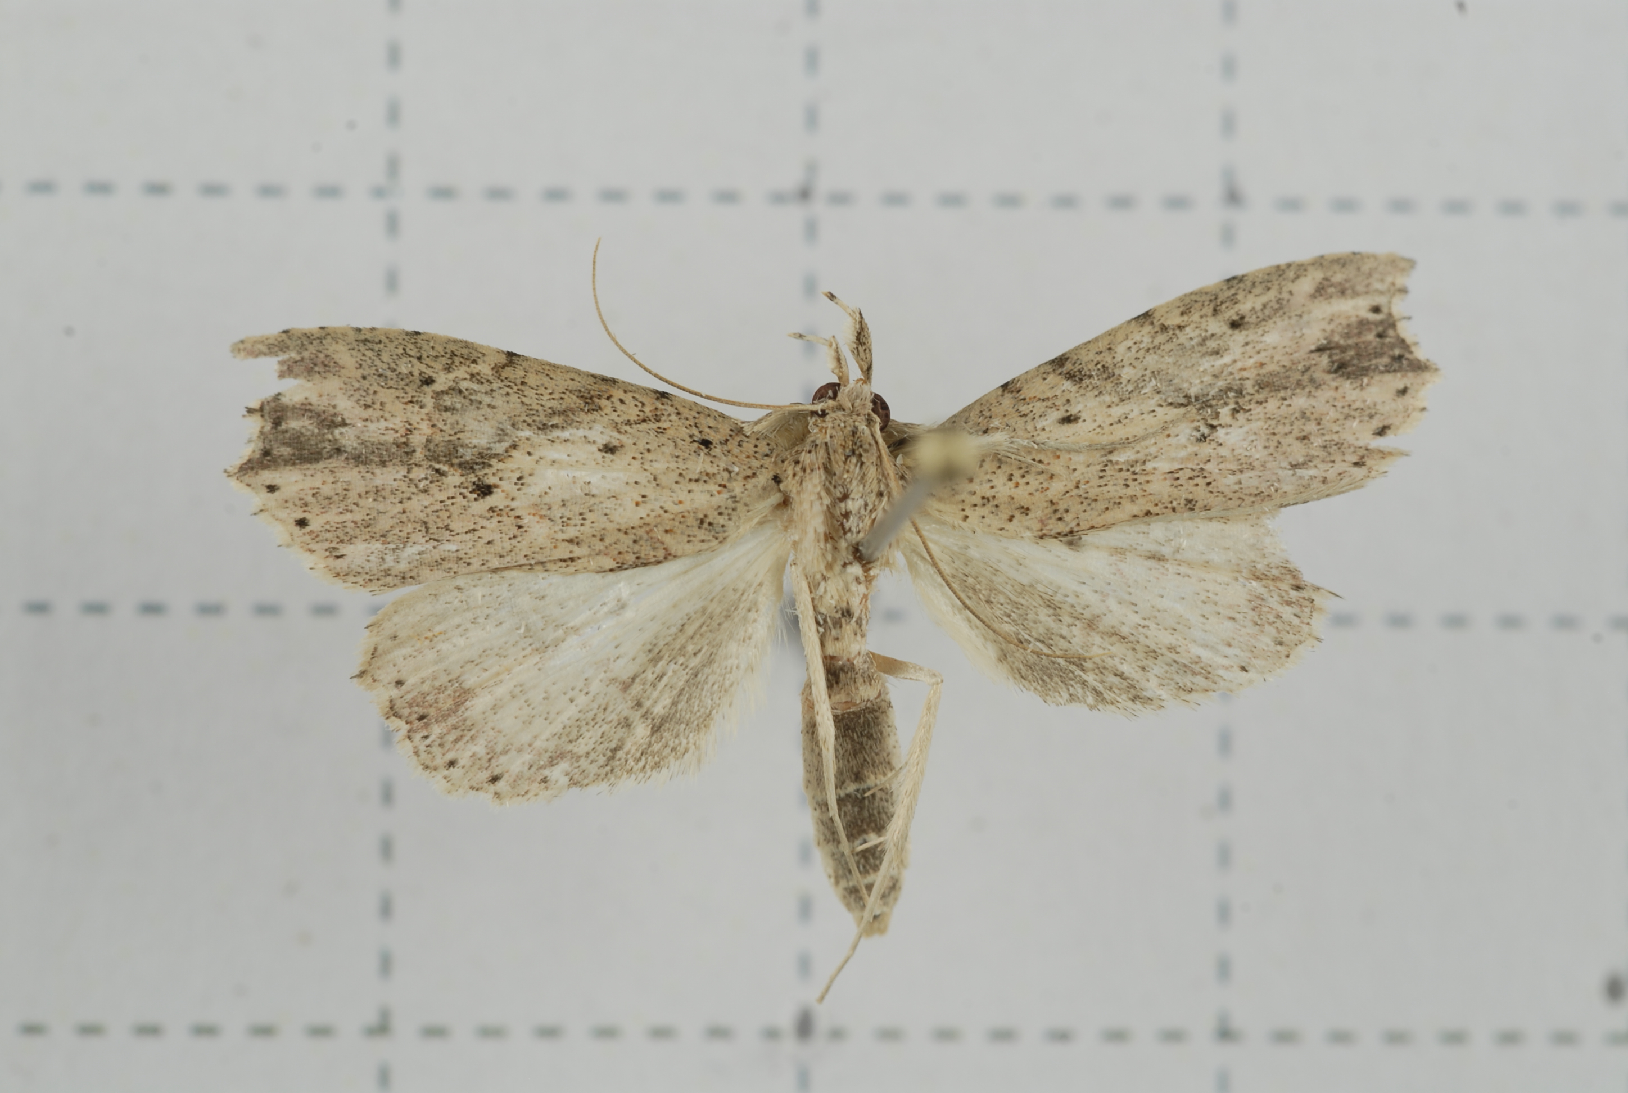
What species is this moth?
Olulis puncticinctalis
